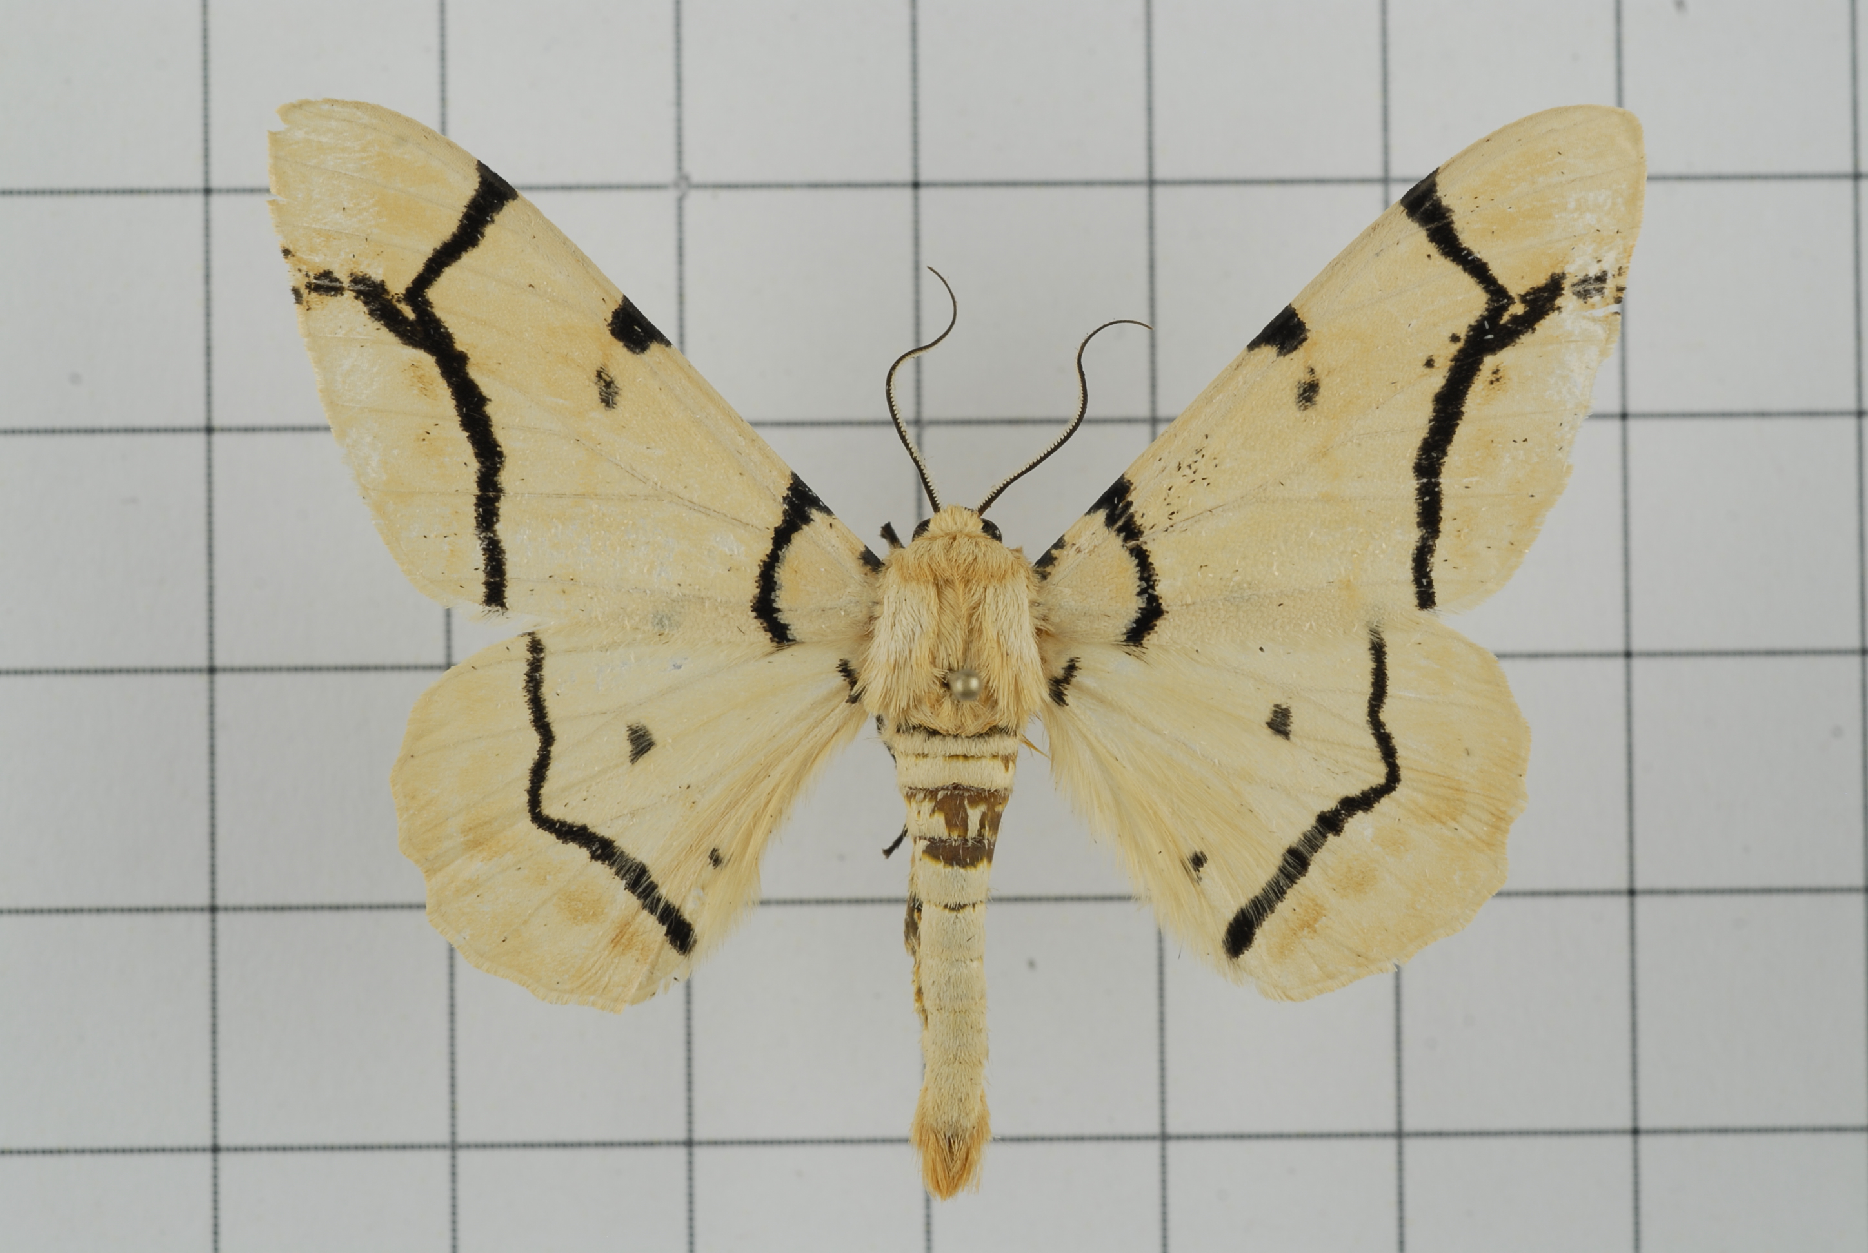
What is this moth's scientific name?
Biston perclara
